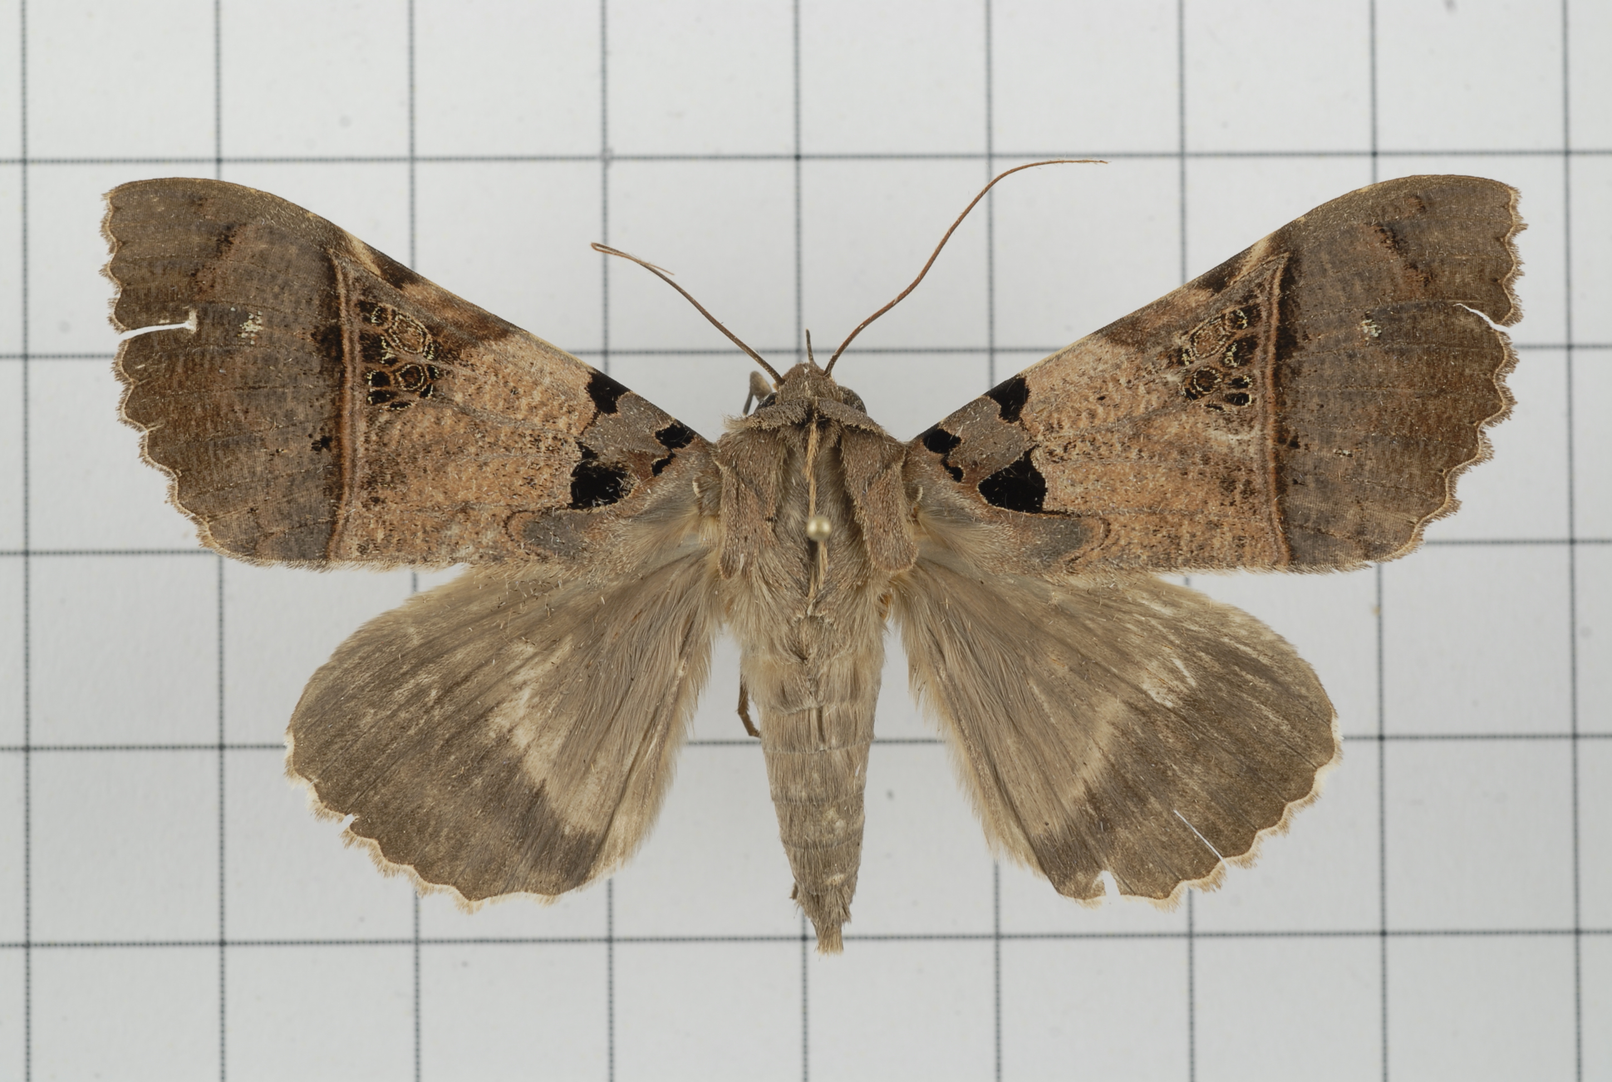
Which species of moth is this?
Serrodes campana
